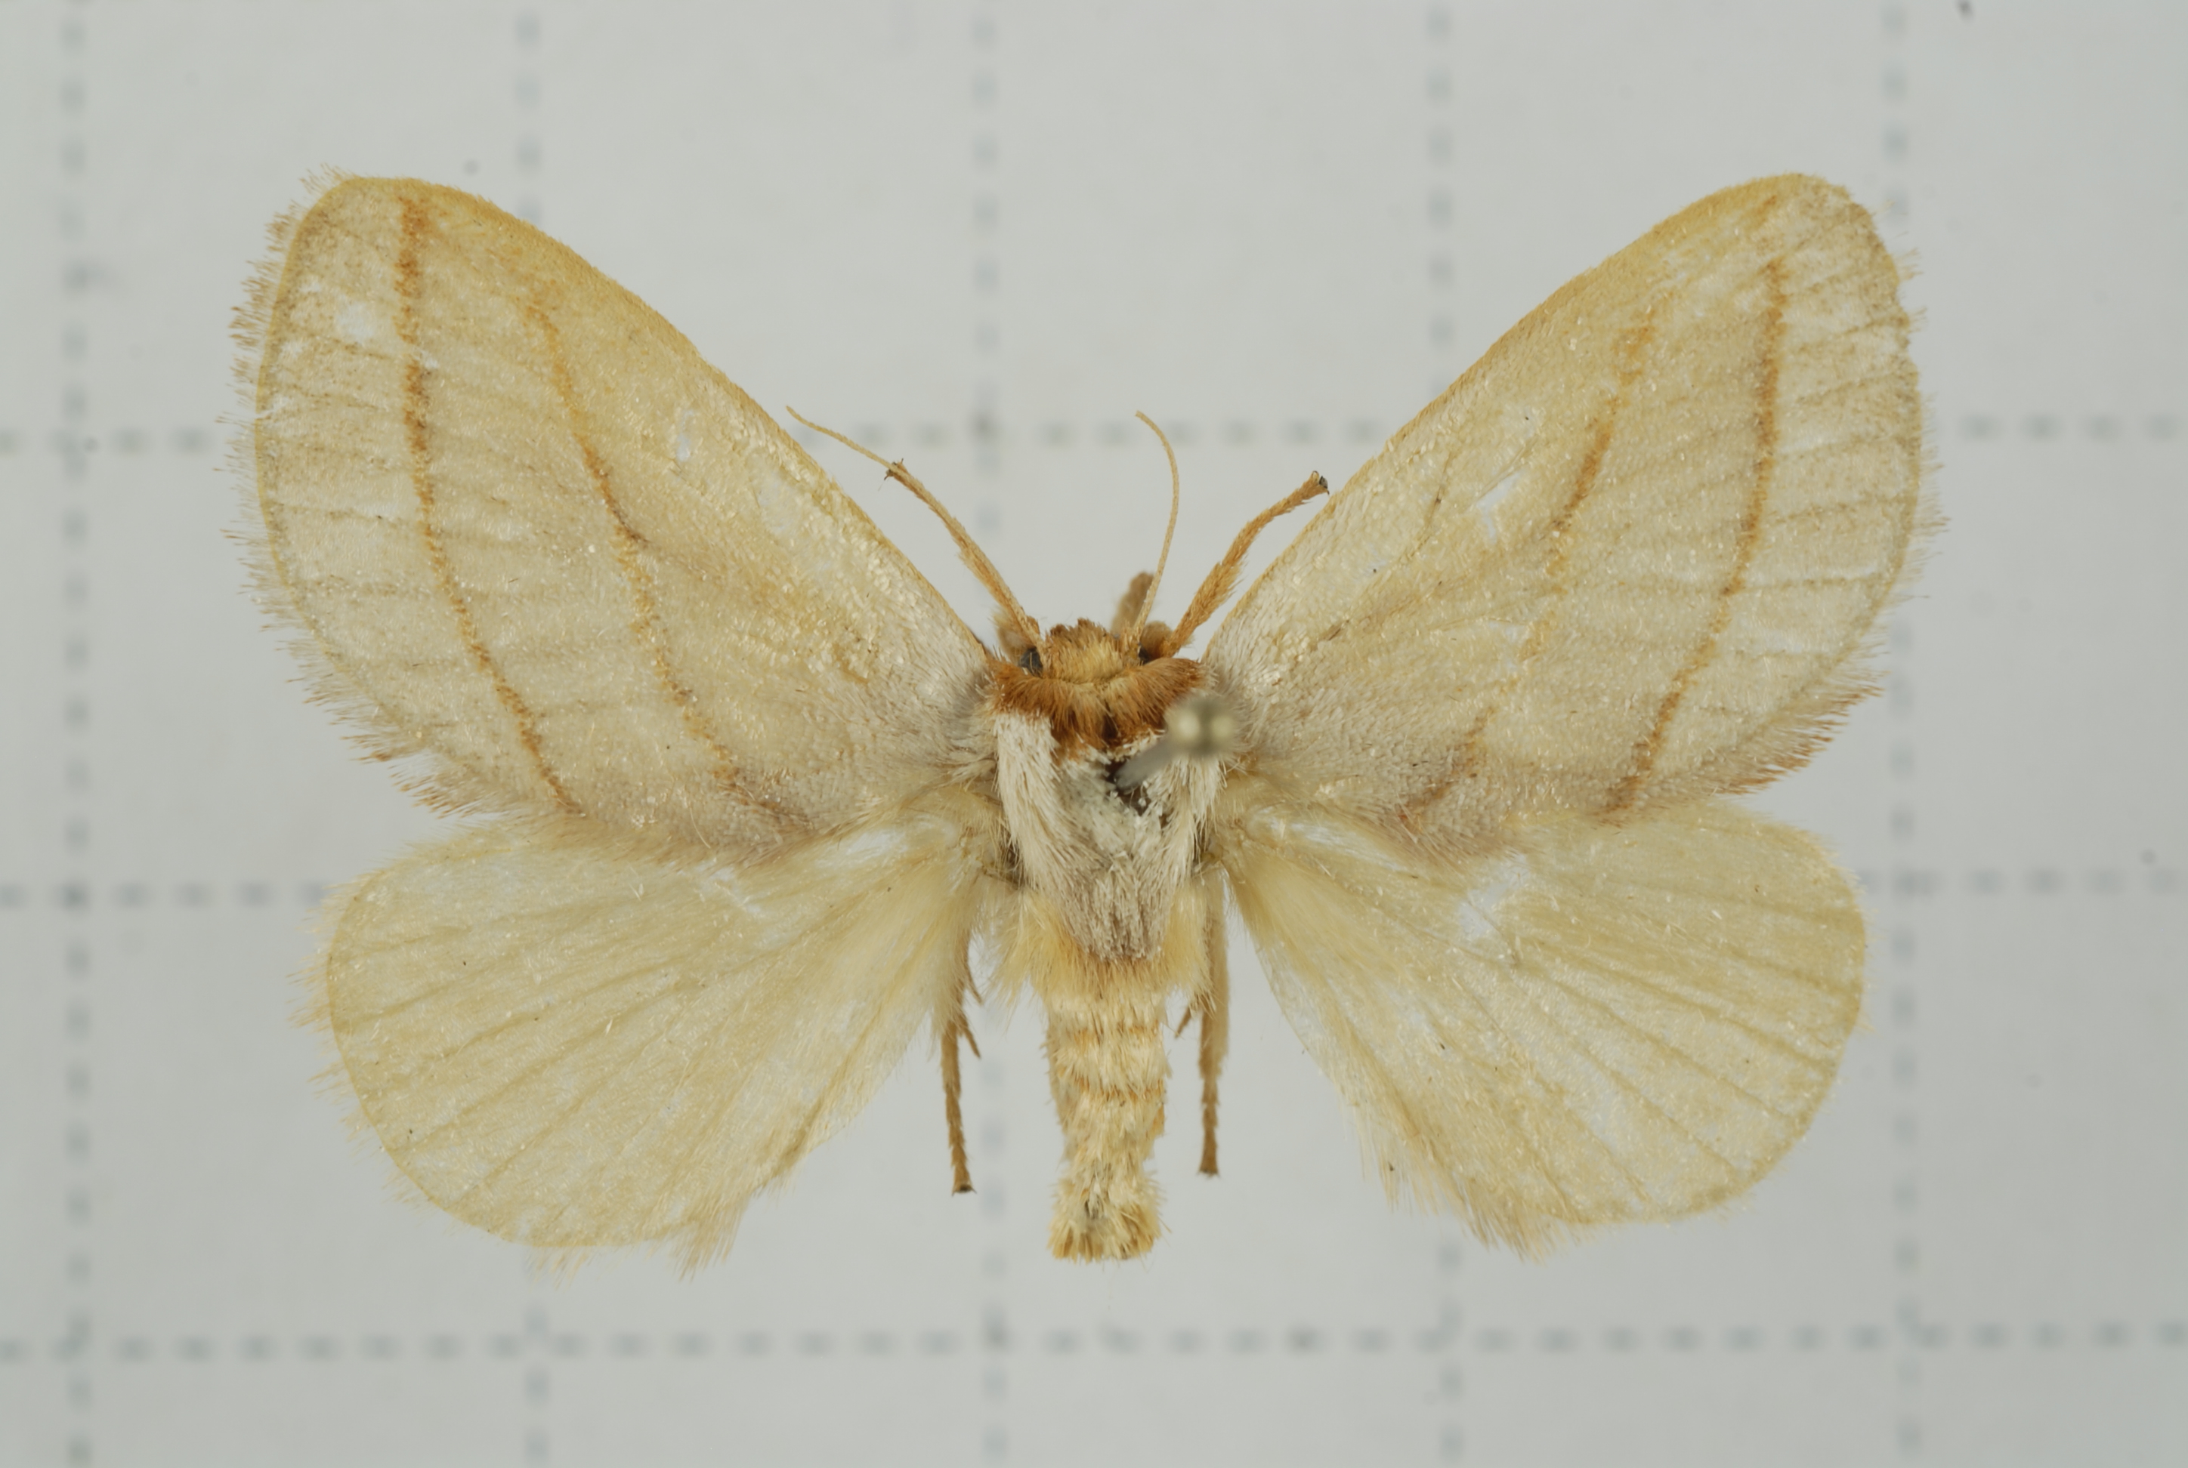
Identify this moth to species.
Cania heppneri
